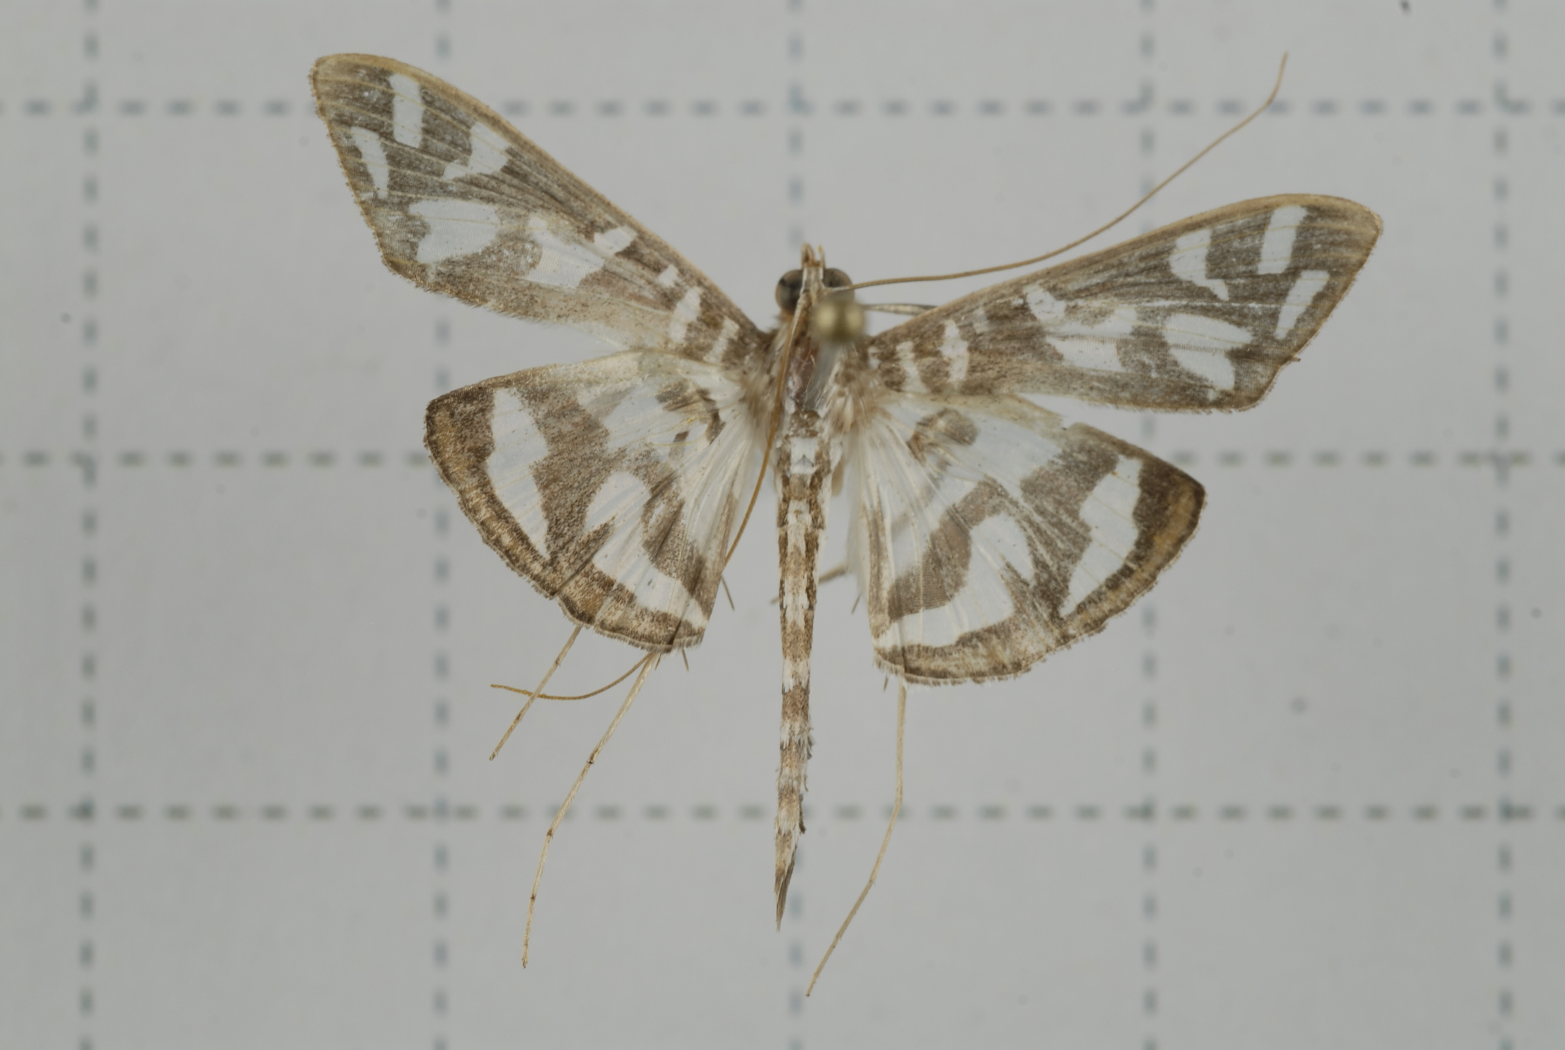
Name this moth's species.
Nausinoe perspectata
